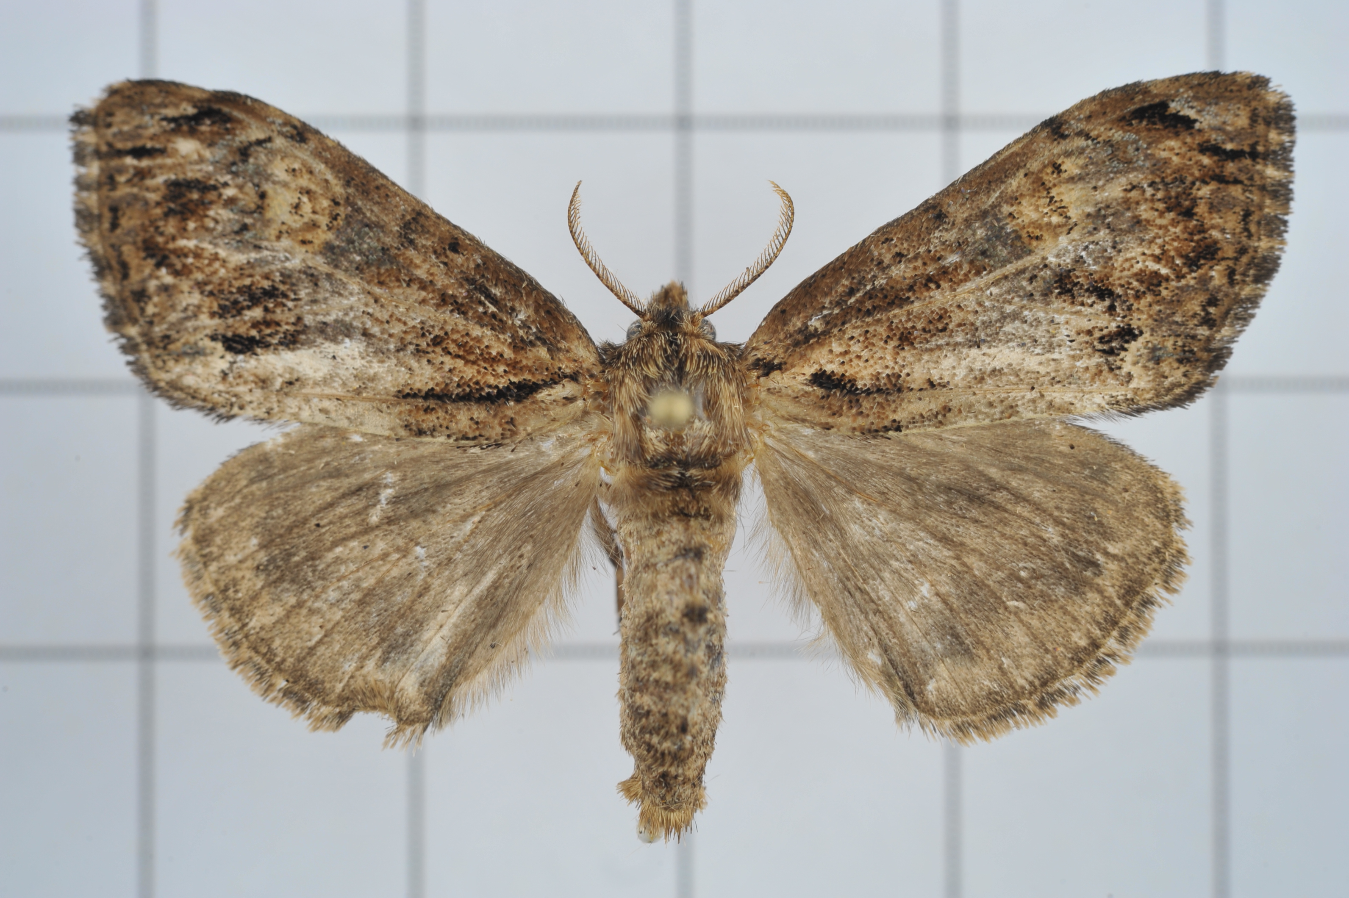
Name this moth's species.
Olene baibarana
